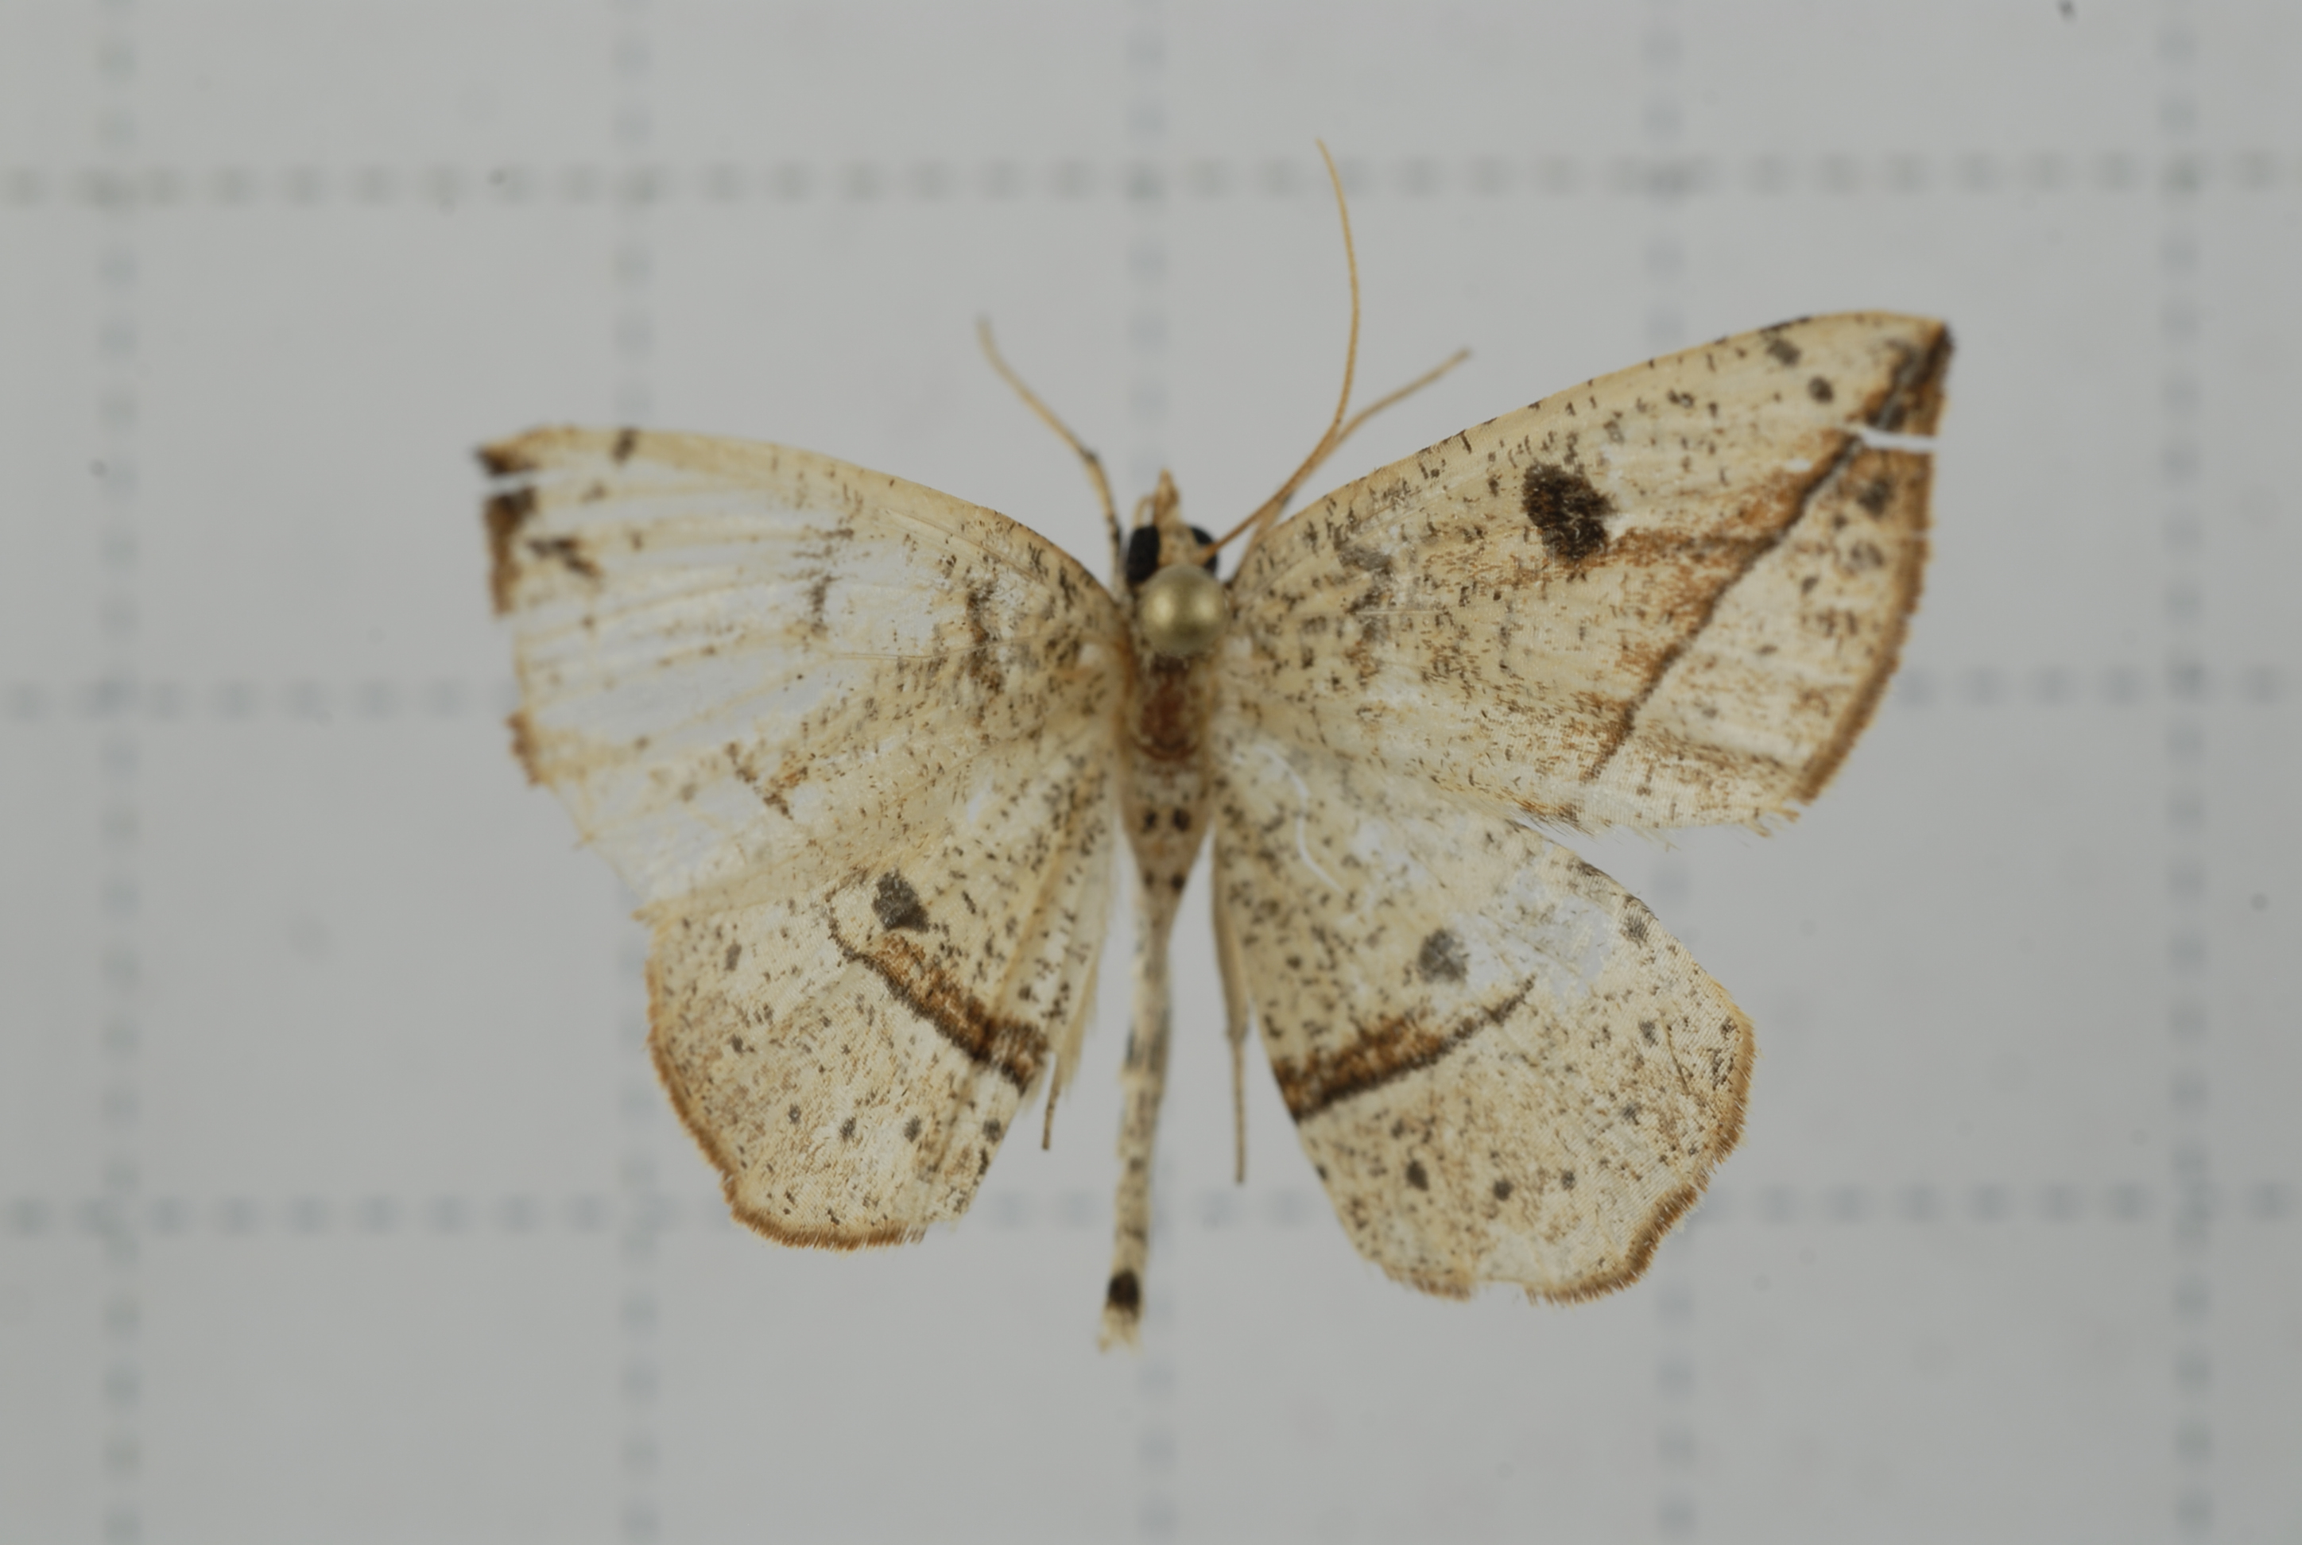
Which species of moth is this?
Entomopteryx rubridisca
